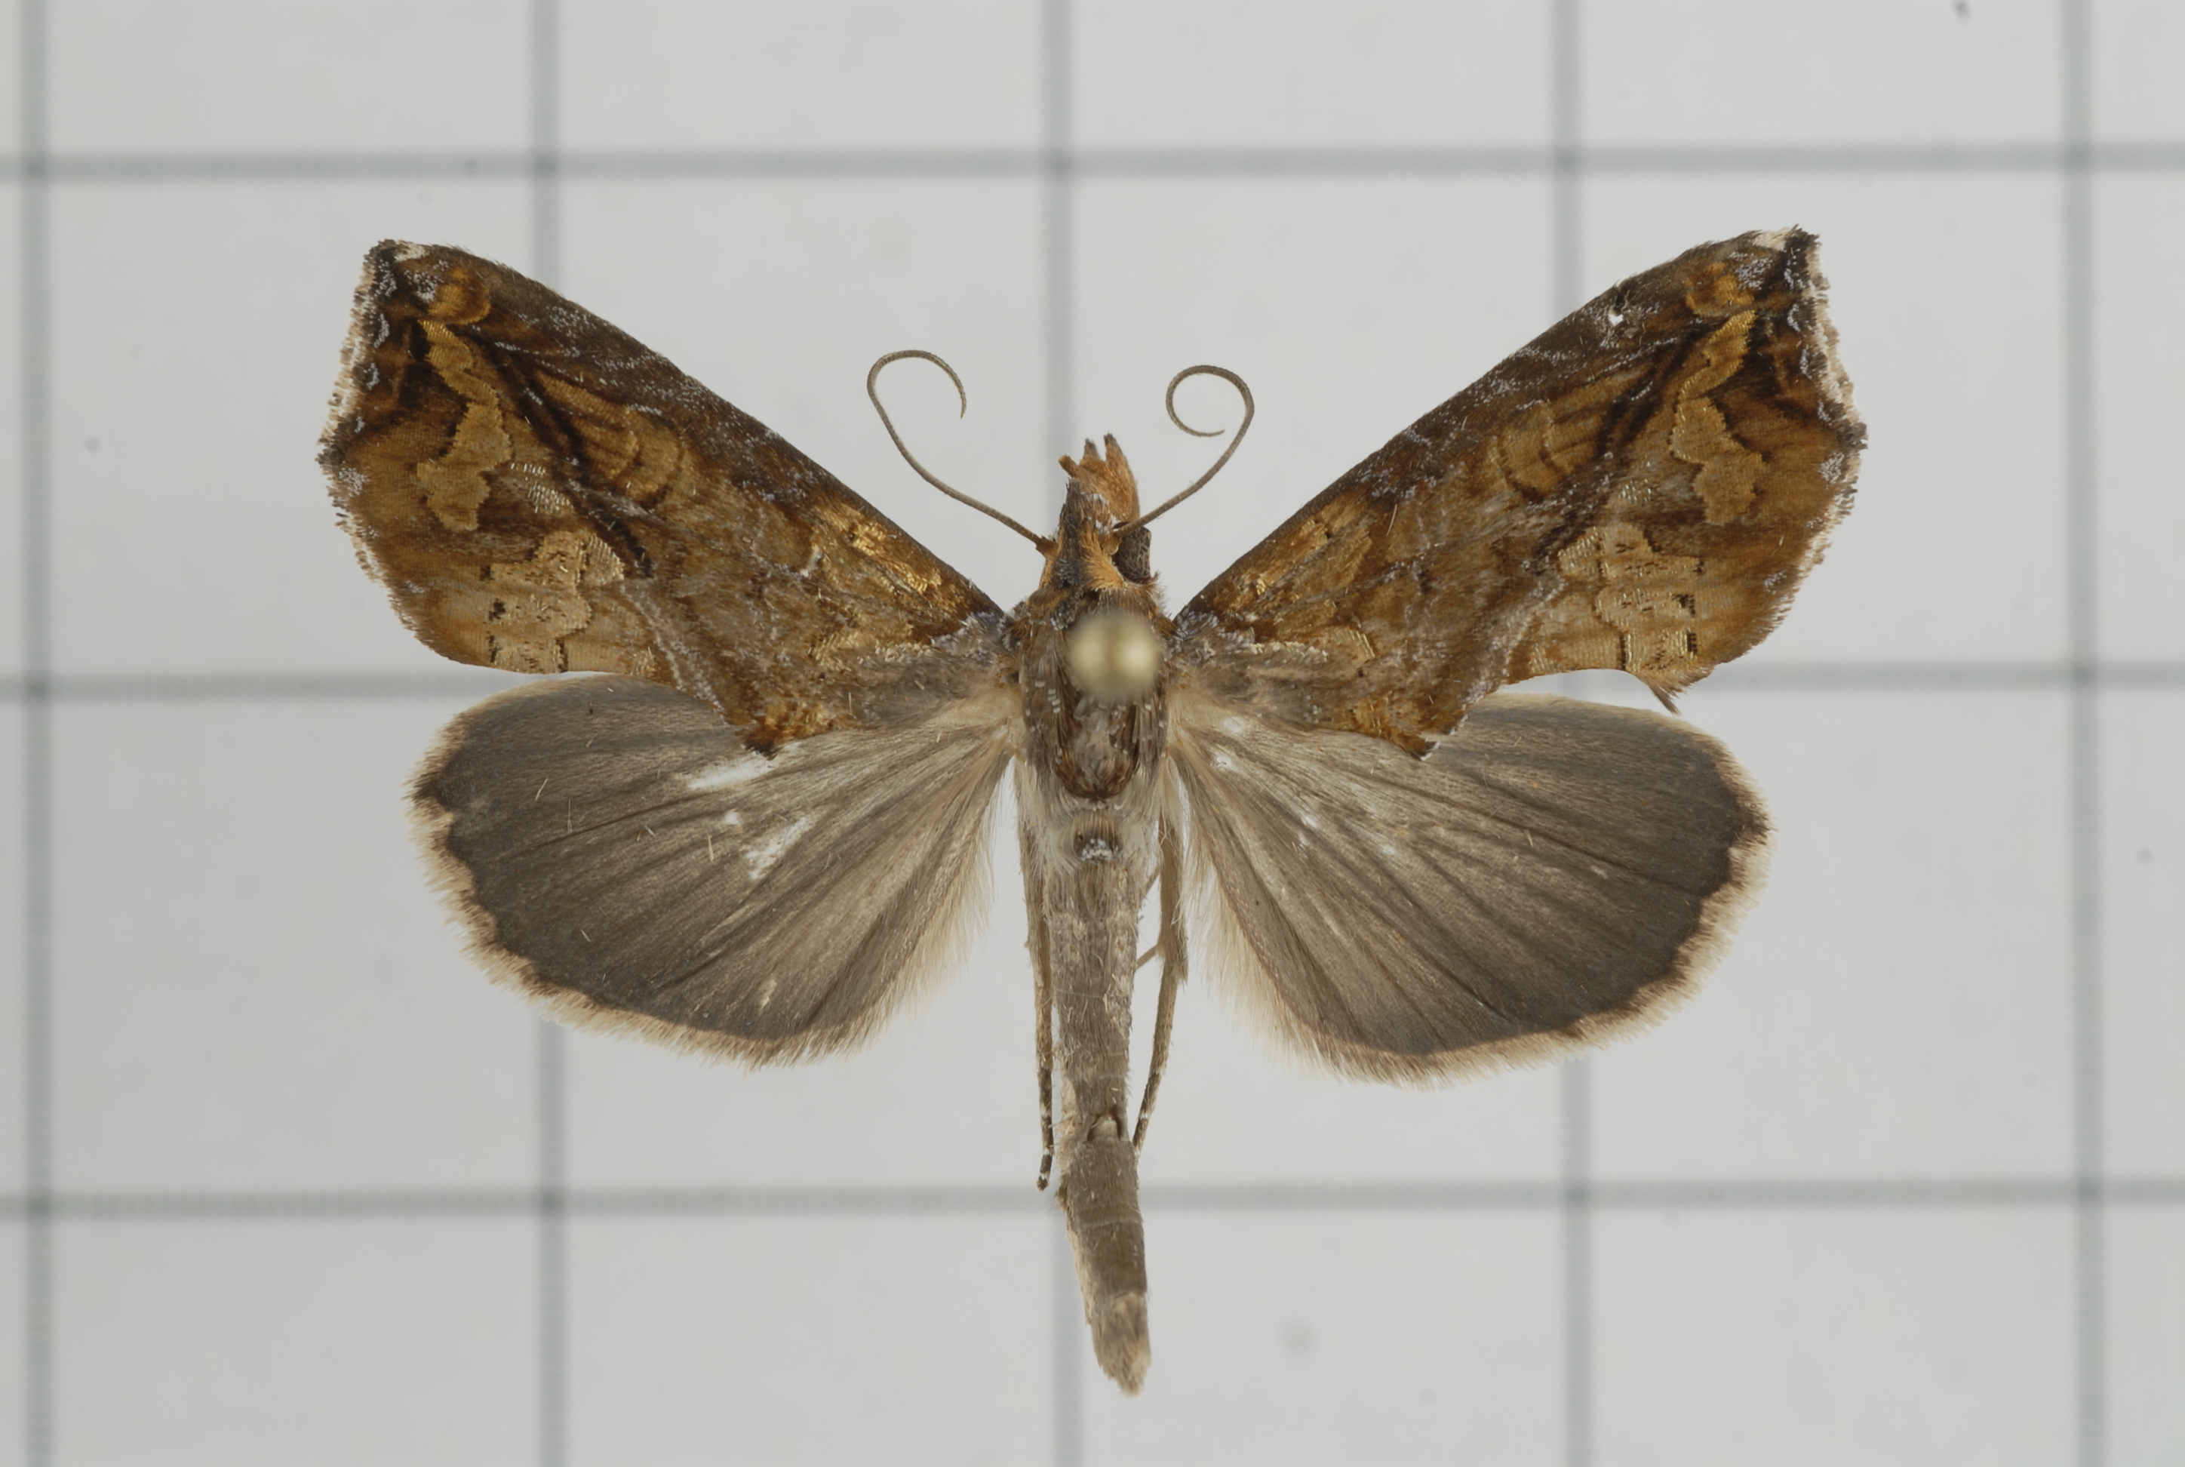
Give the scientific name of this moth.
Plusiodonta coelonota
